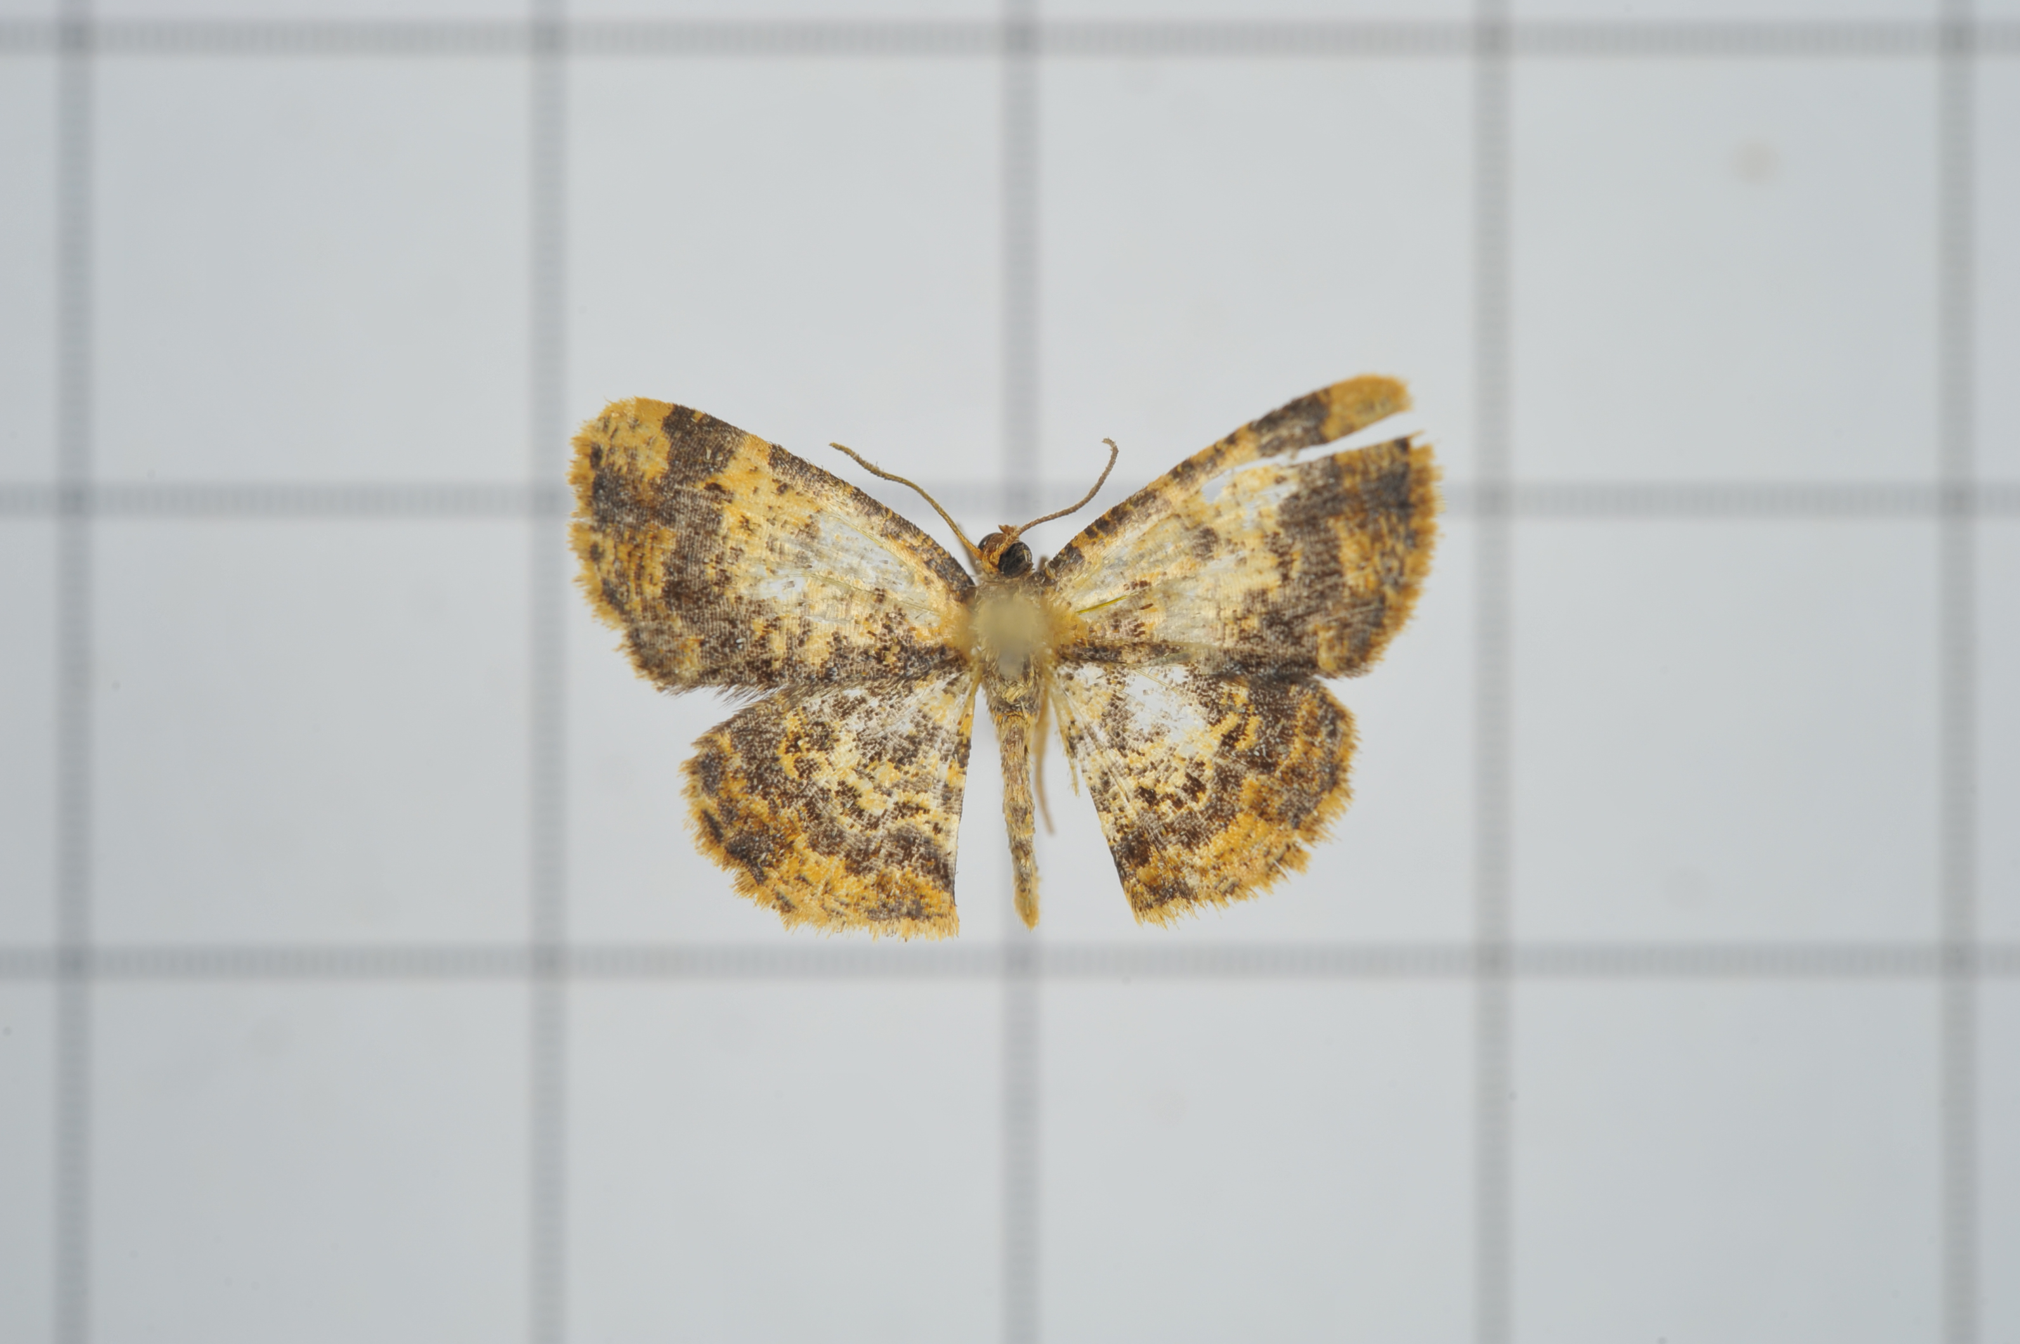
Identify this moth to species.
Ninodes splendens
